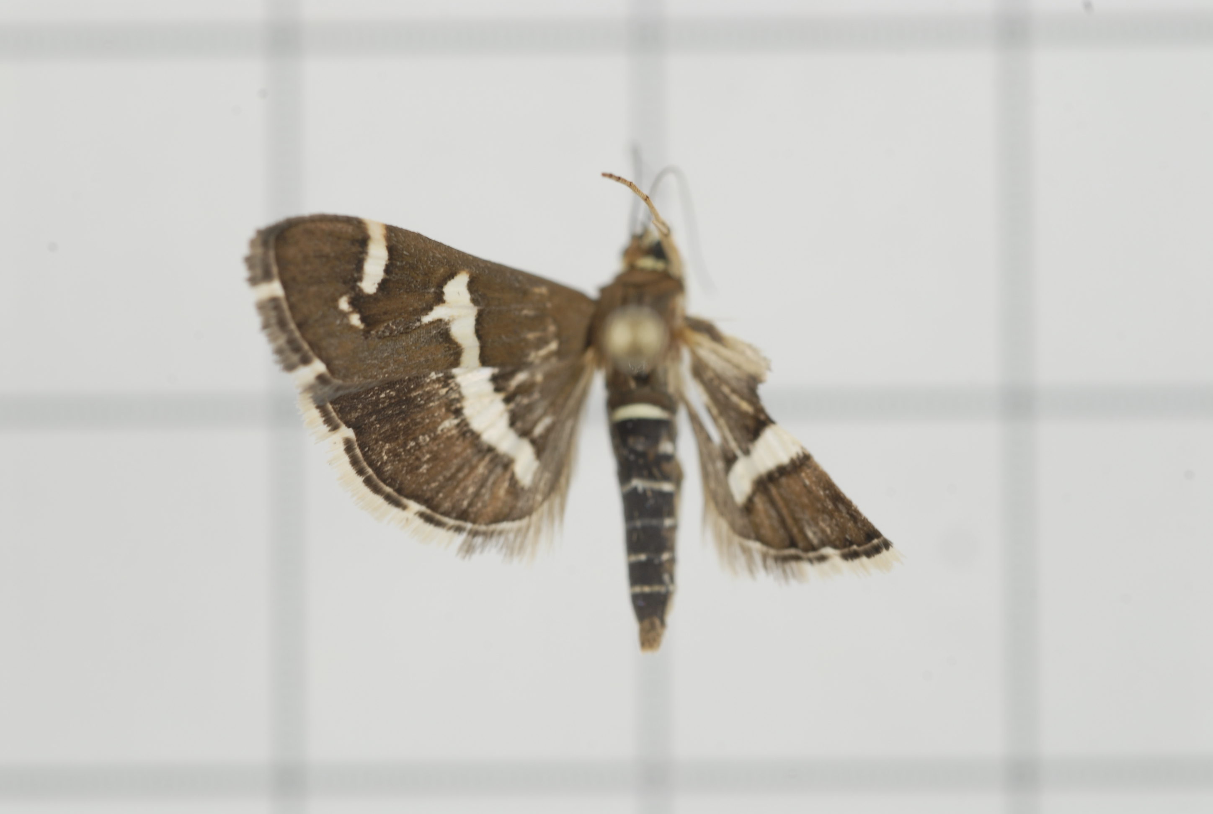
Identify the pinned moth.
Spoladea recurvalis
